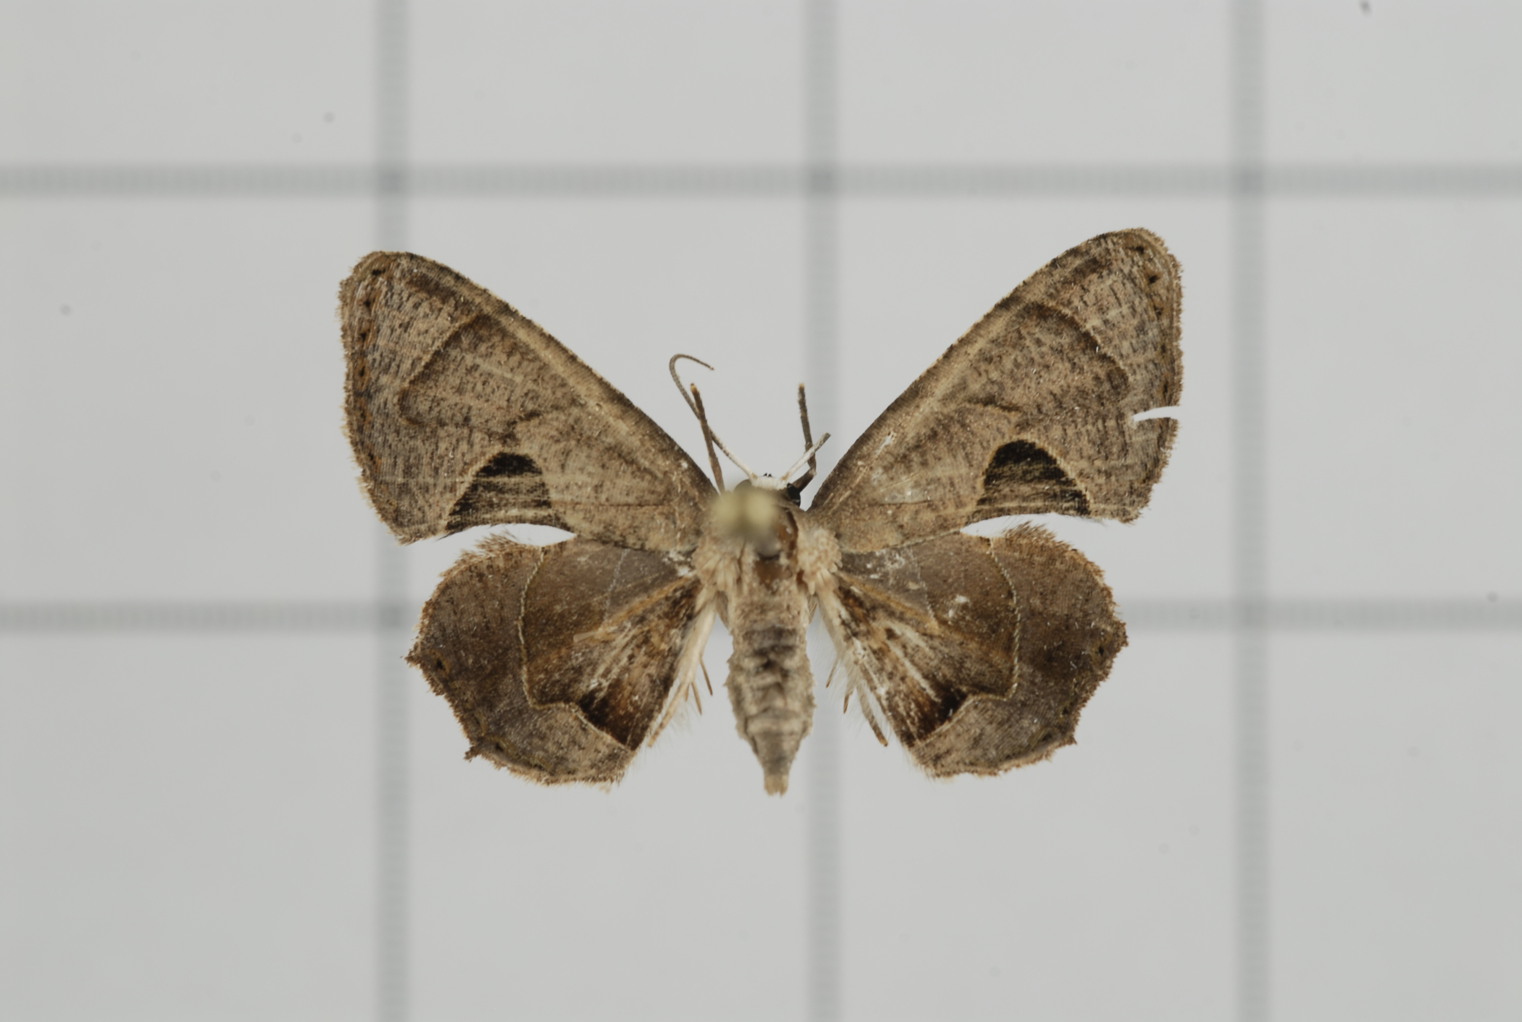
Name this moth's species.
Phazaca kosemponicola
